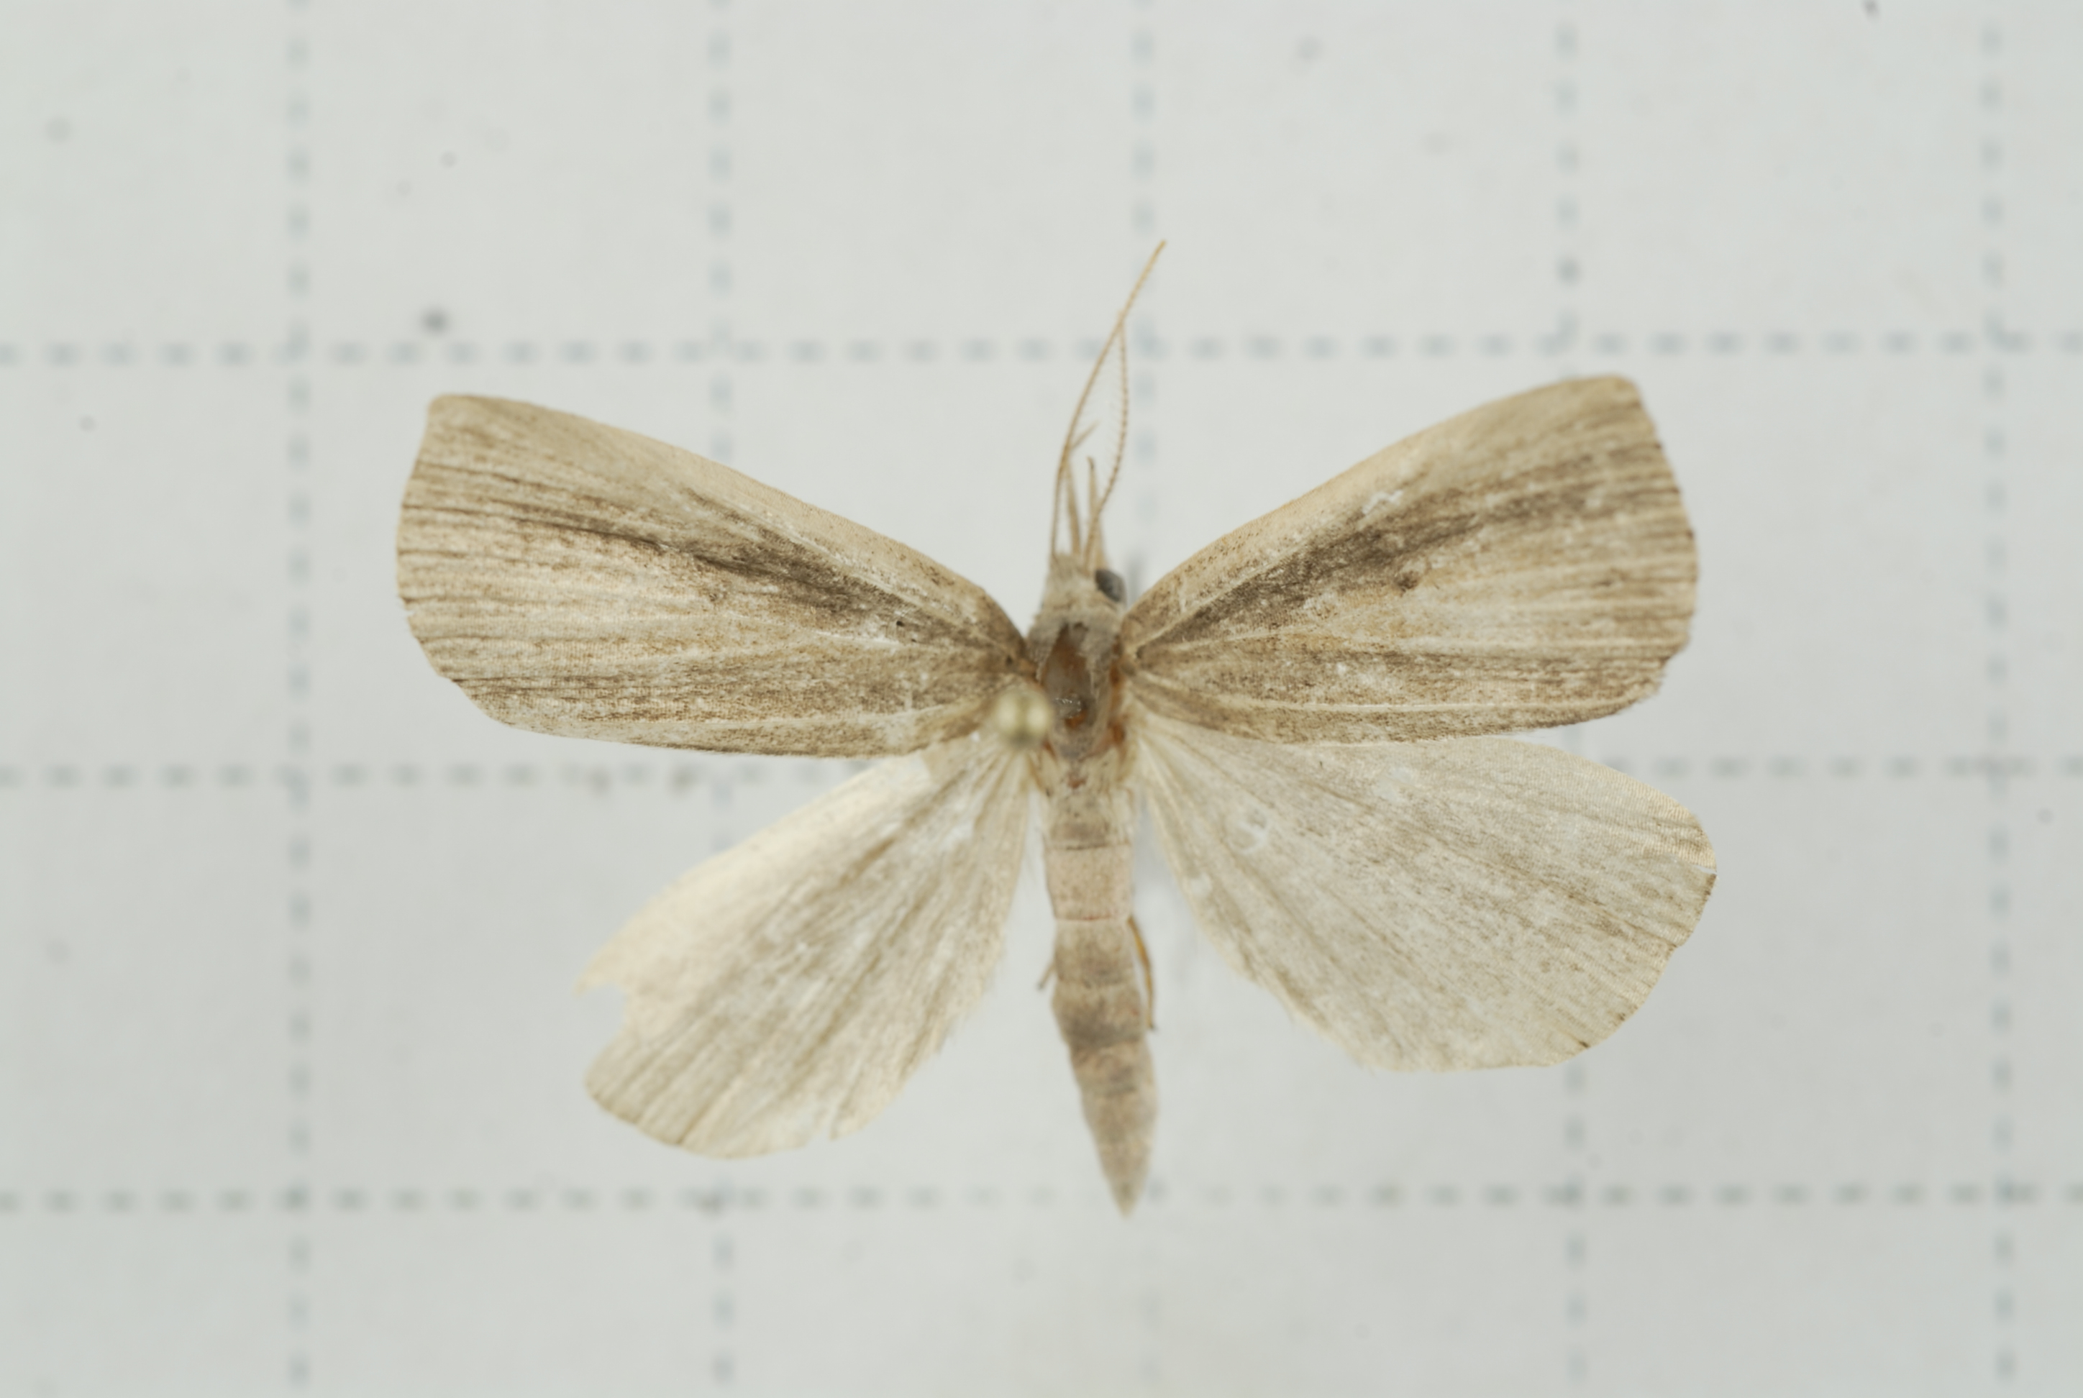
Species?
Stenhypena costalis
